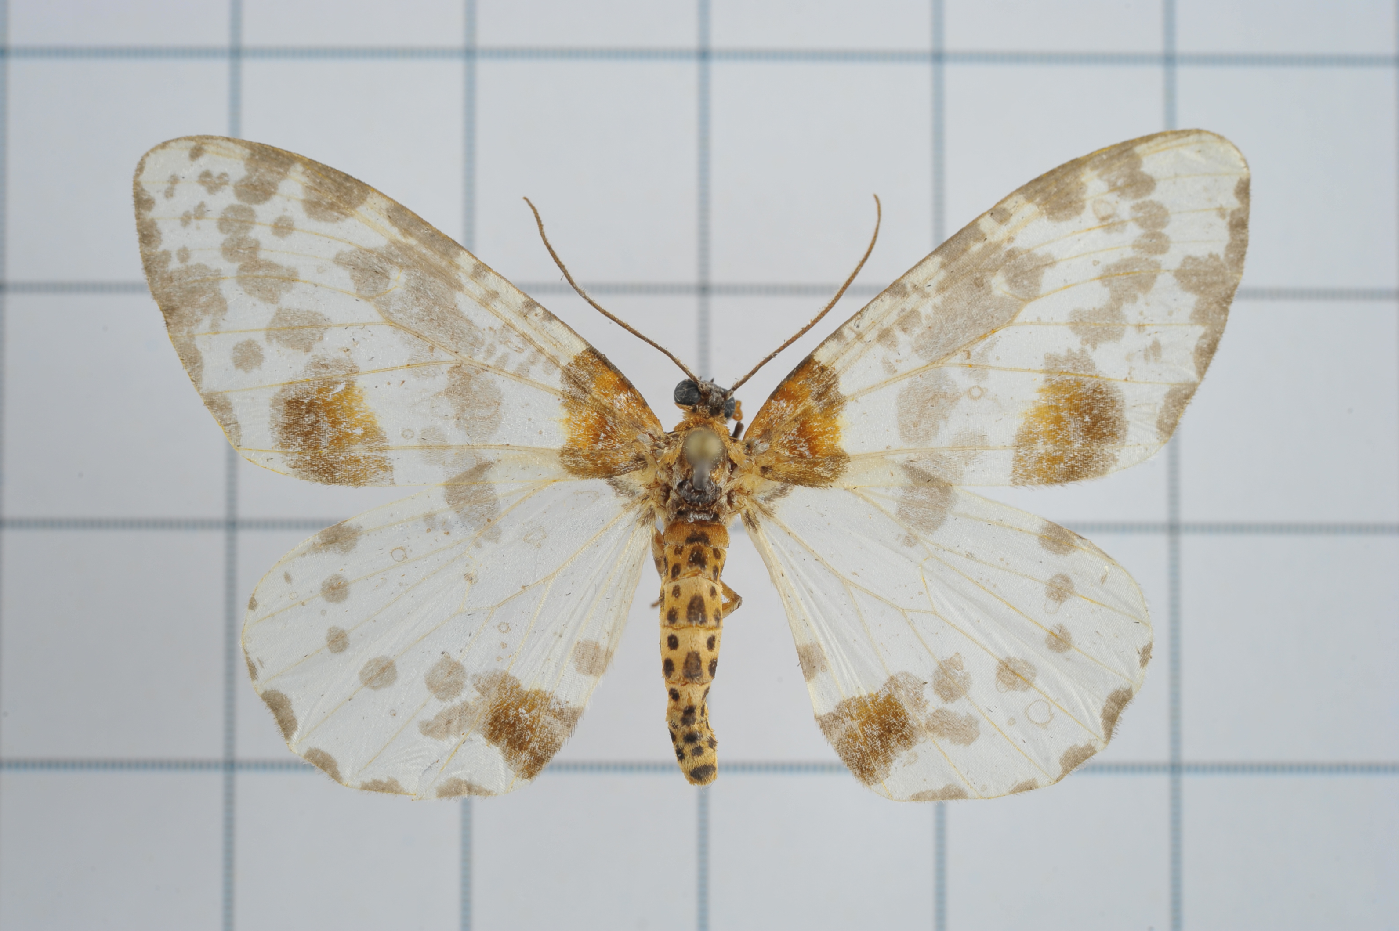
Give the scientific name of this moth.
Abraxas adilluminata
